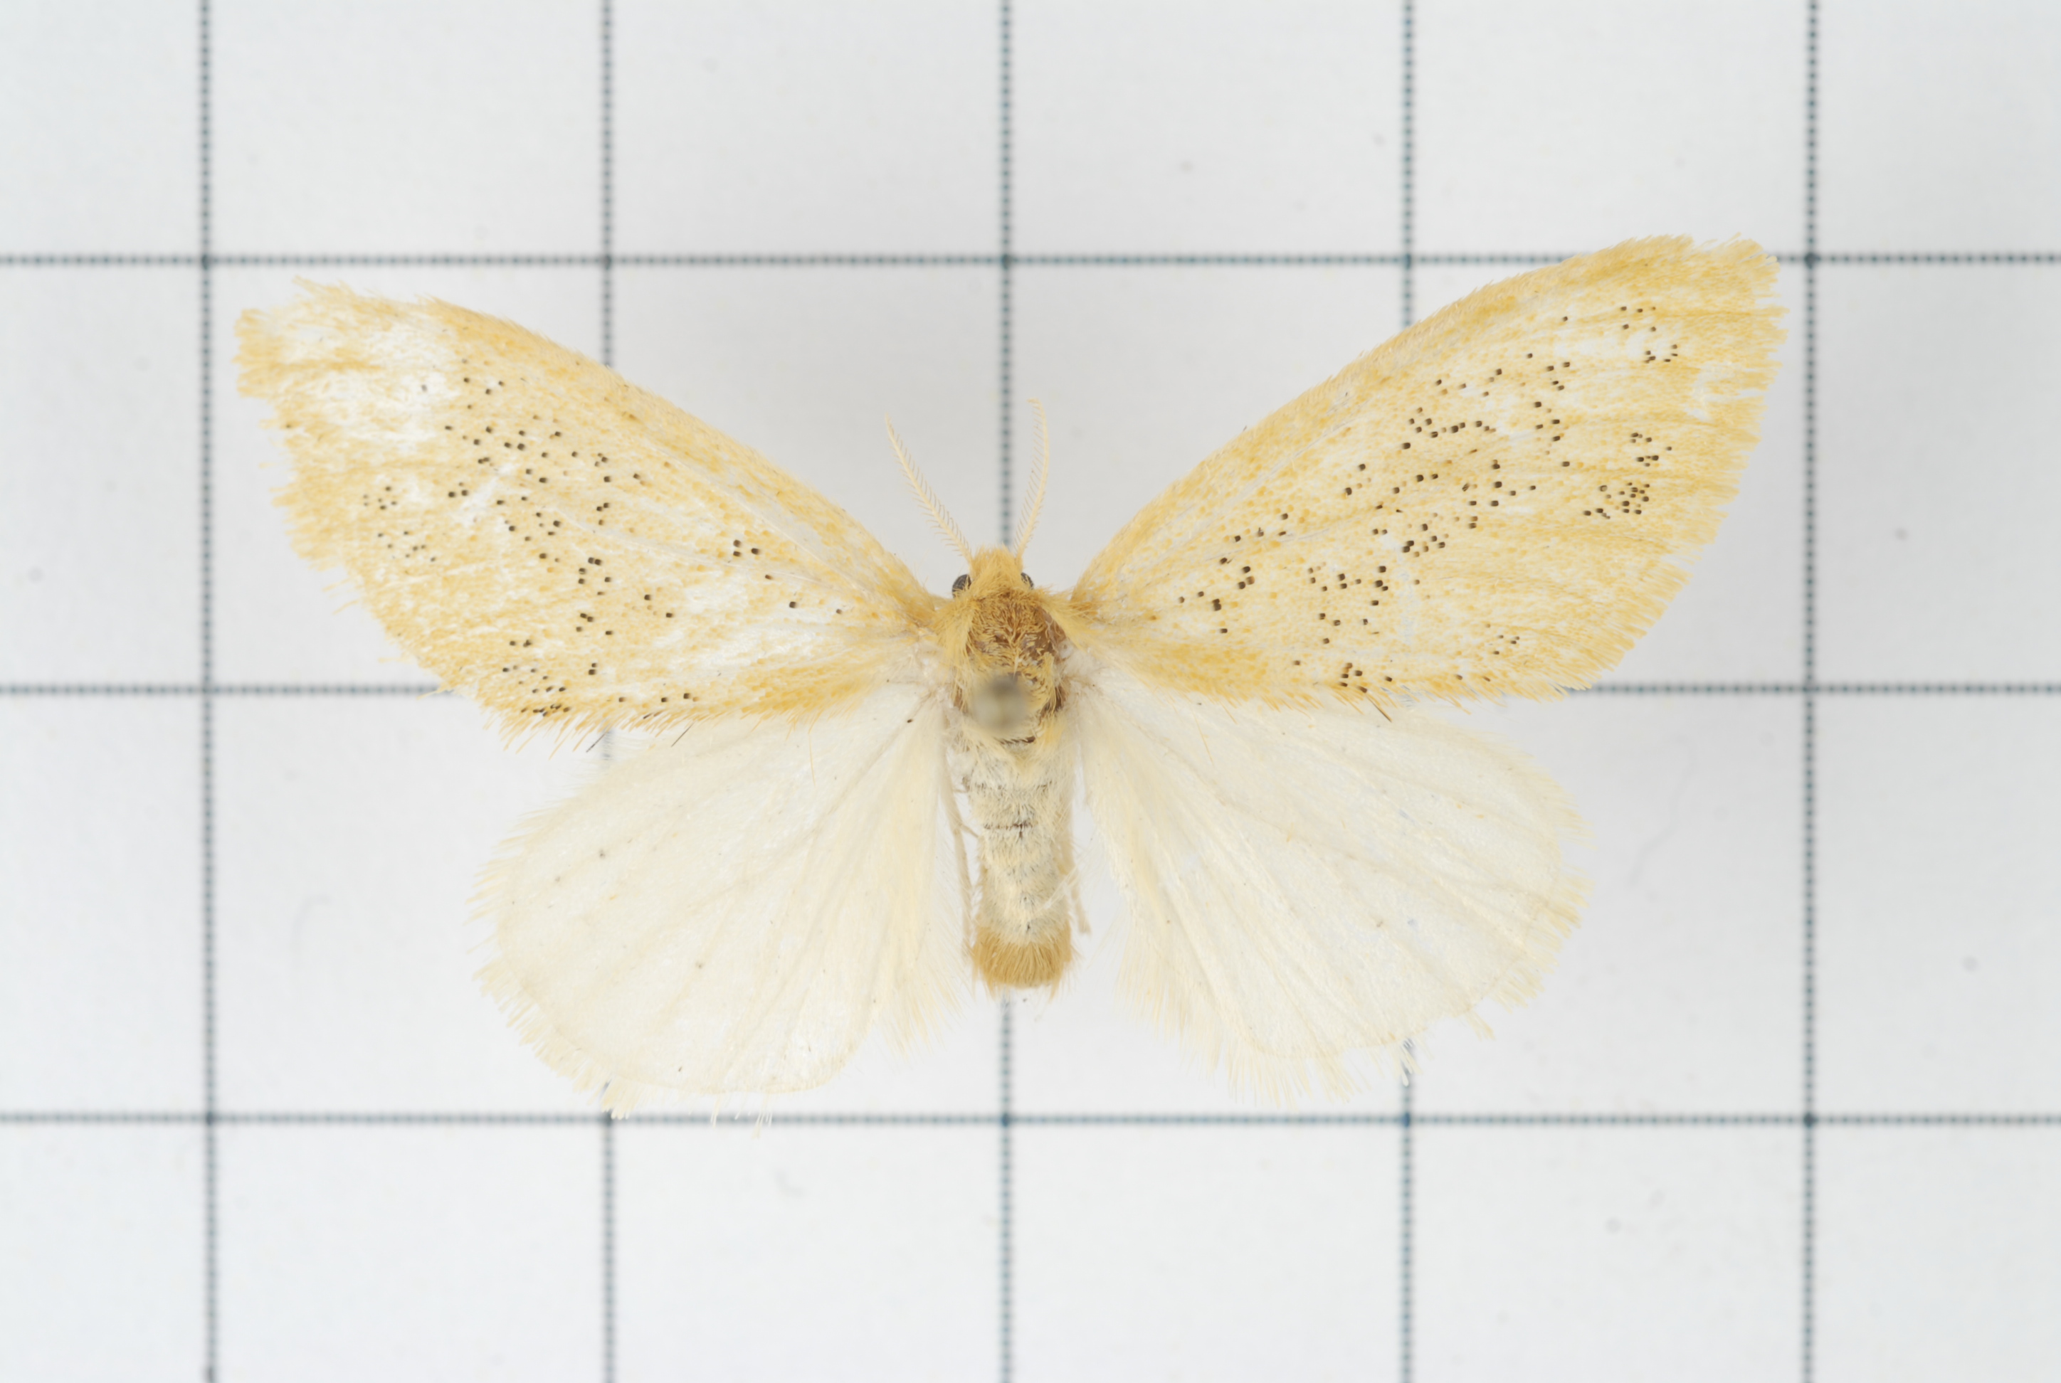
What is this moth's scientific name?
Euproctis sparsa
